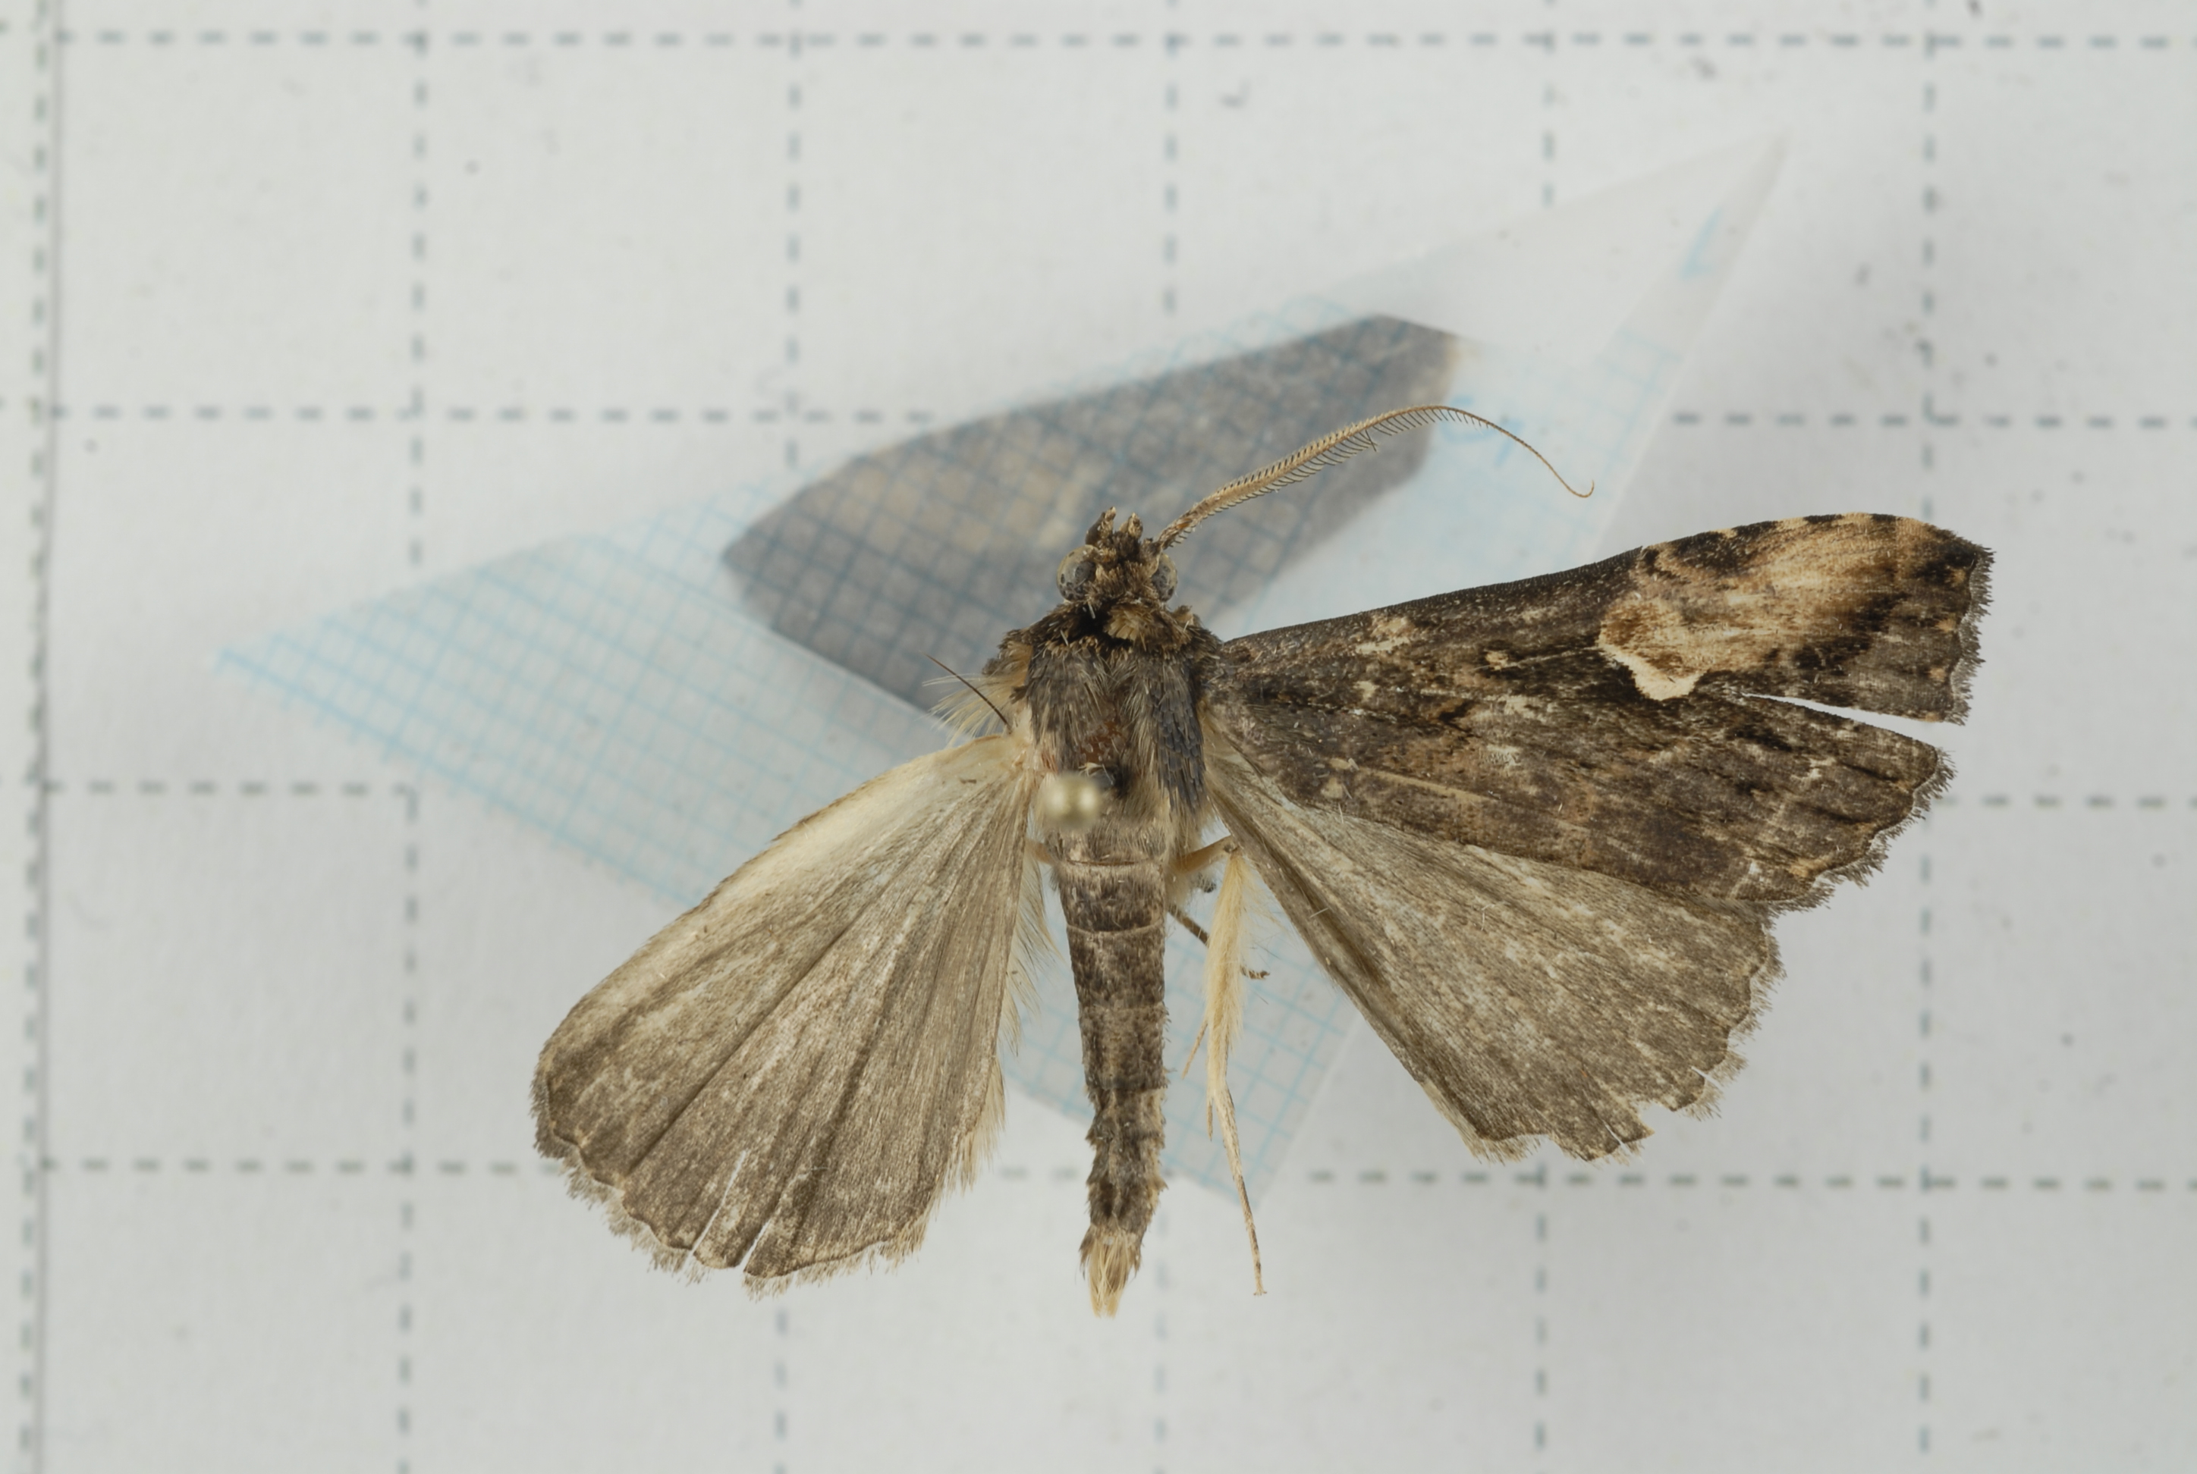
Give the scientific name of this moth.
Pseudosphetta moorei
